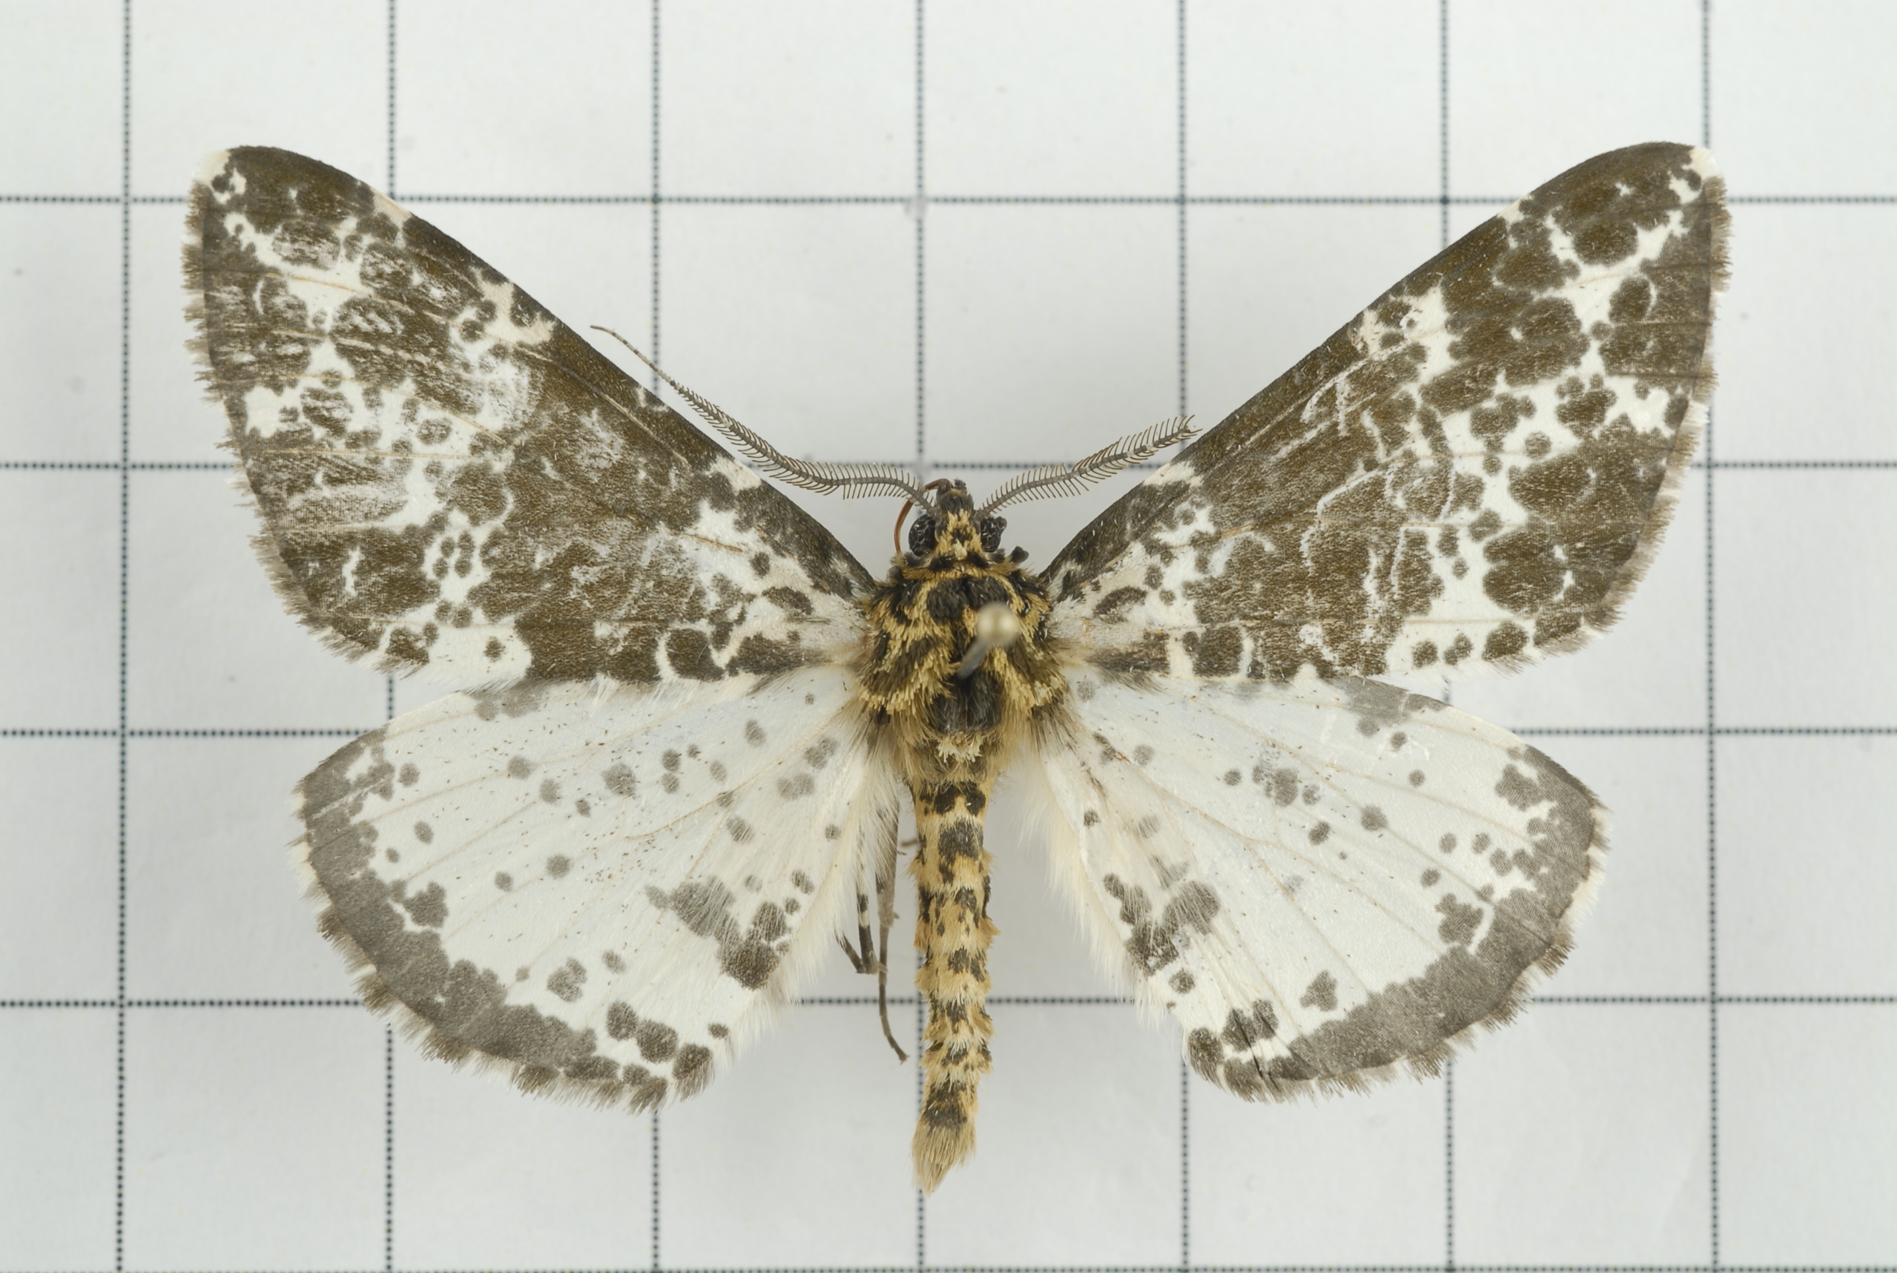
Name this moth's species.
Arichanna picaria
